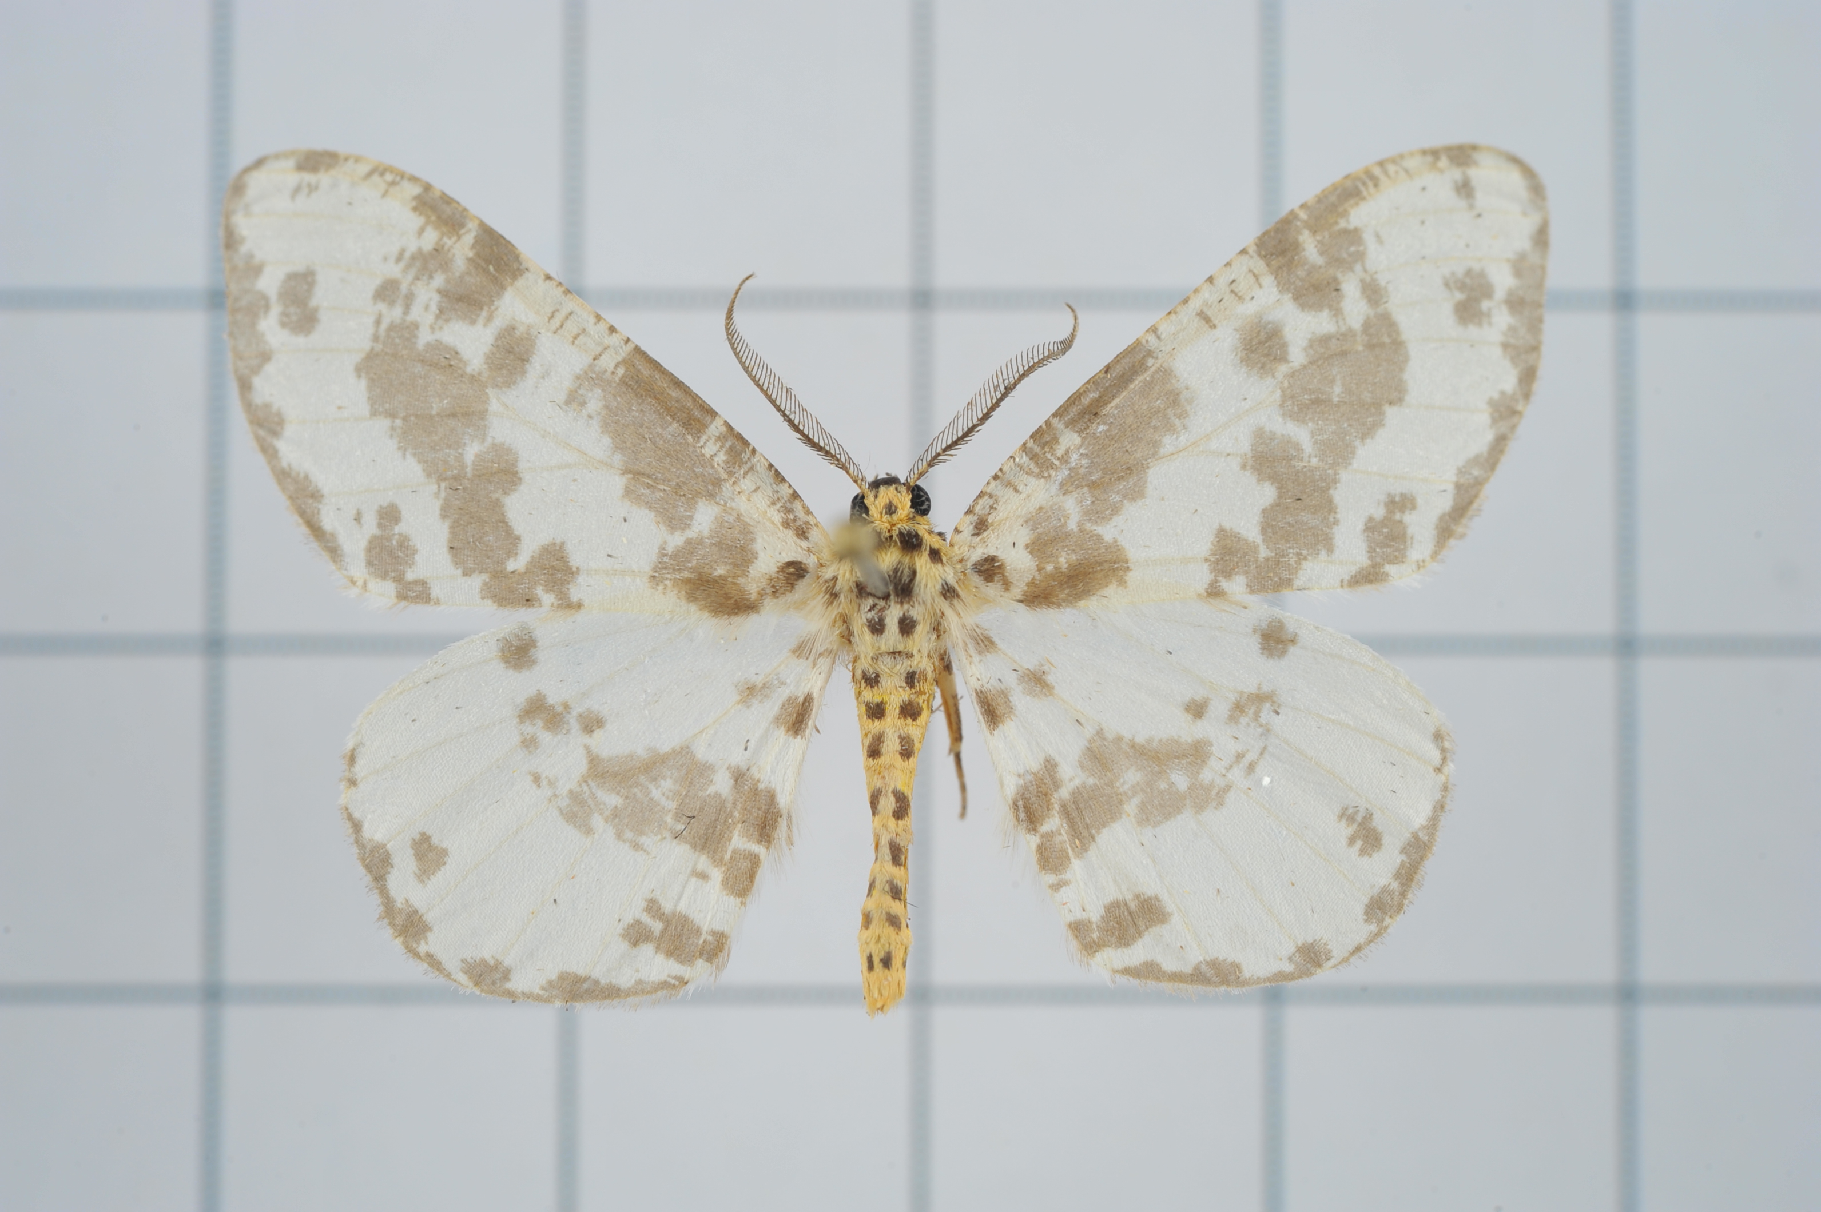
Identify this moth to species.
Pseudabraxas taiwana
